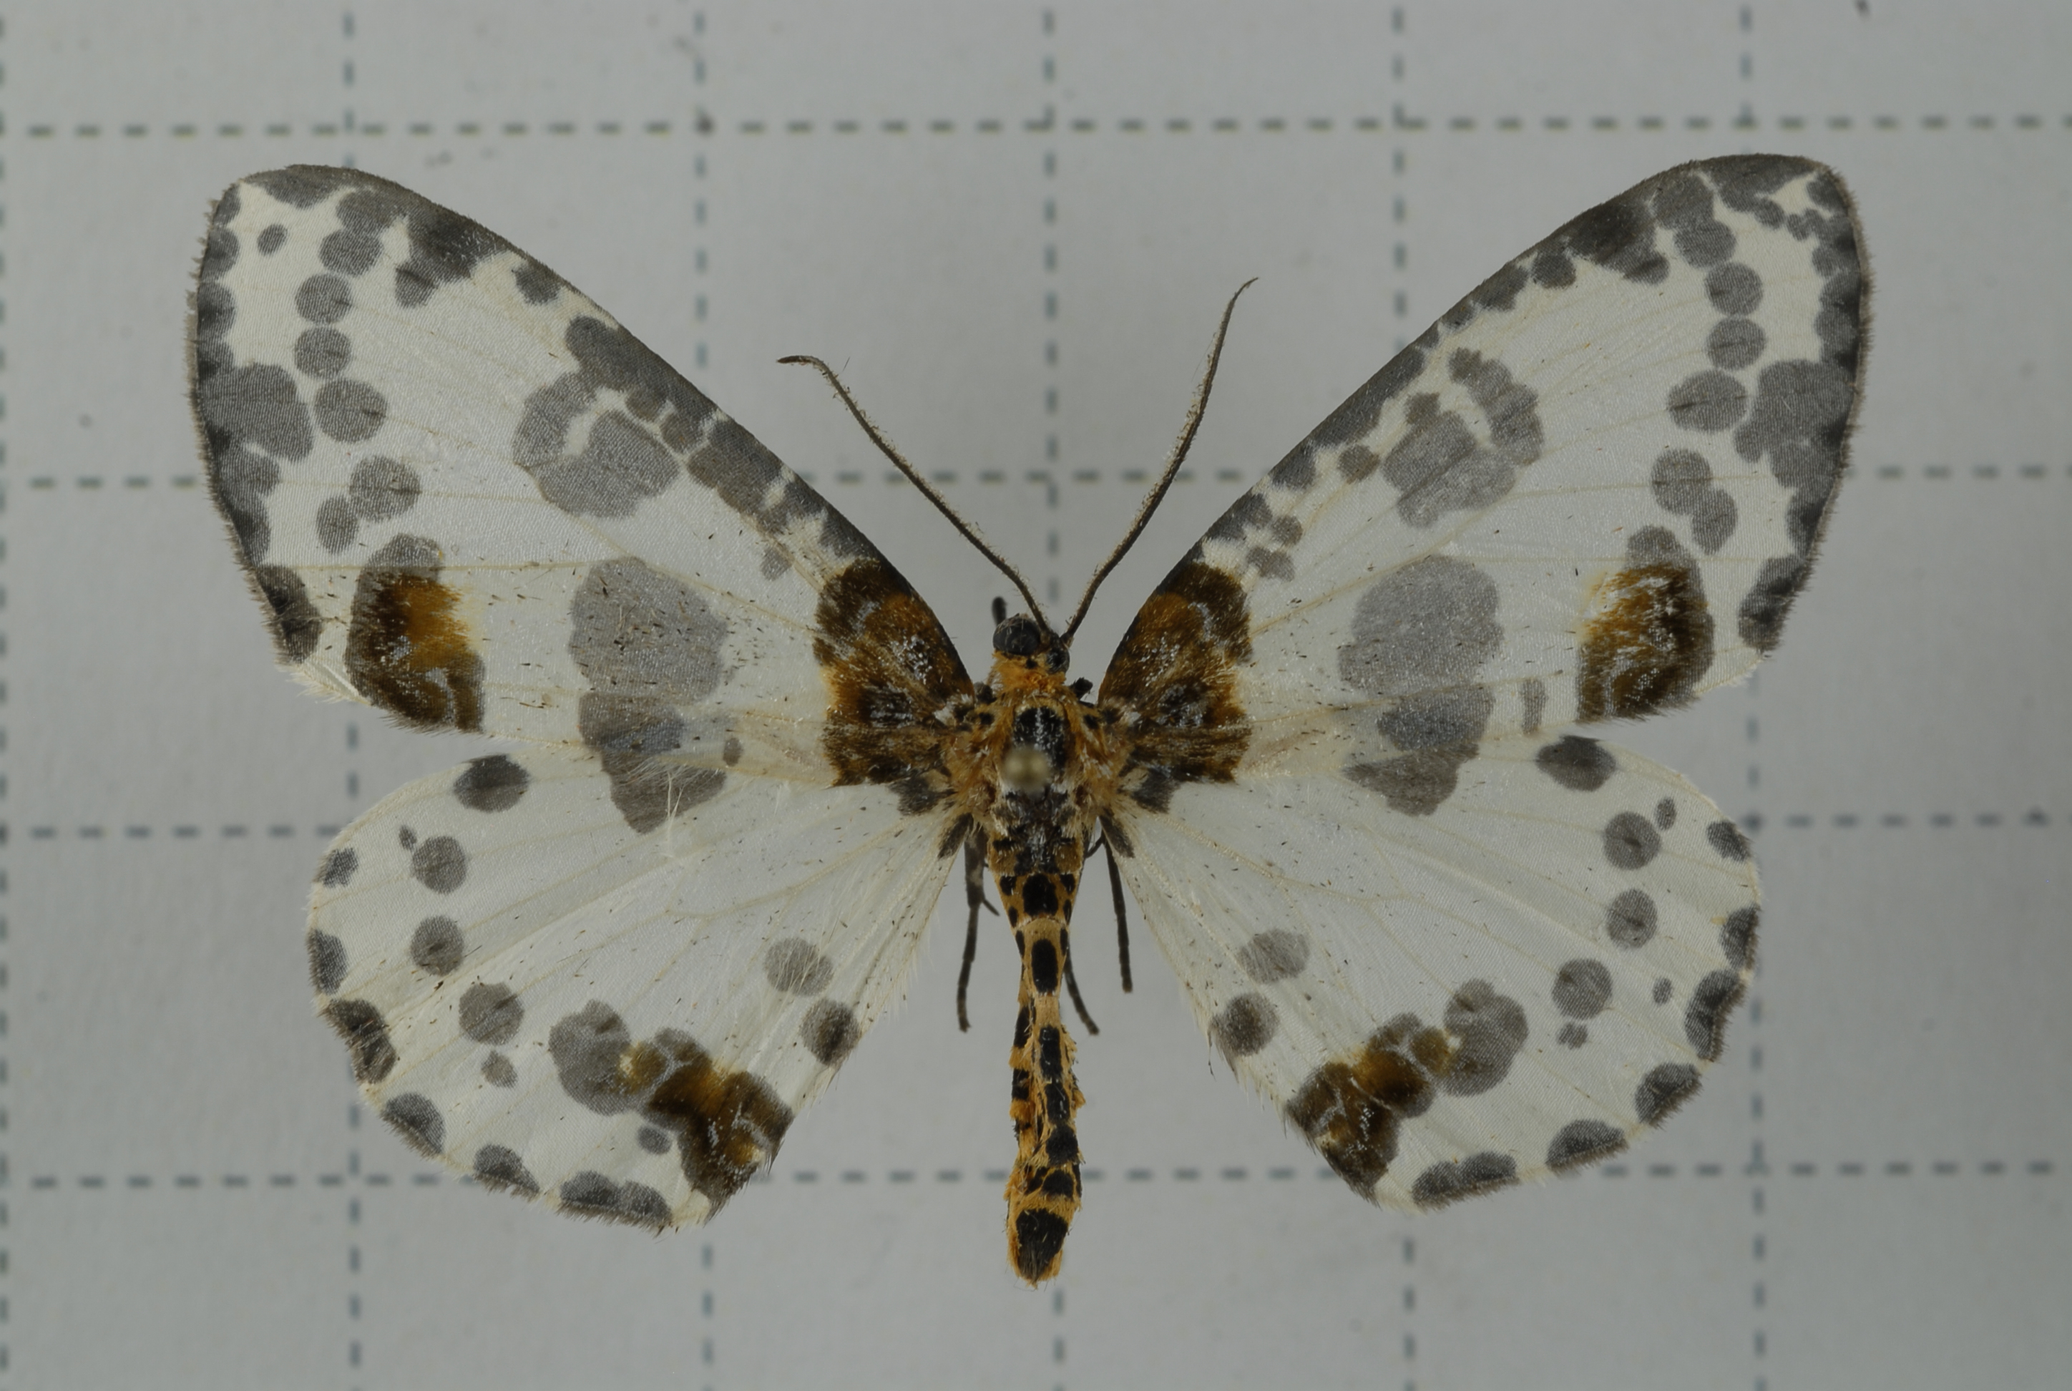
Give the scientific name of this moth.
Abraxas adilluminata
